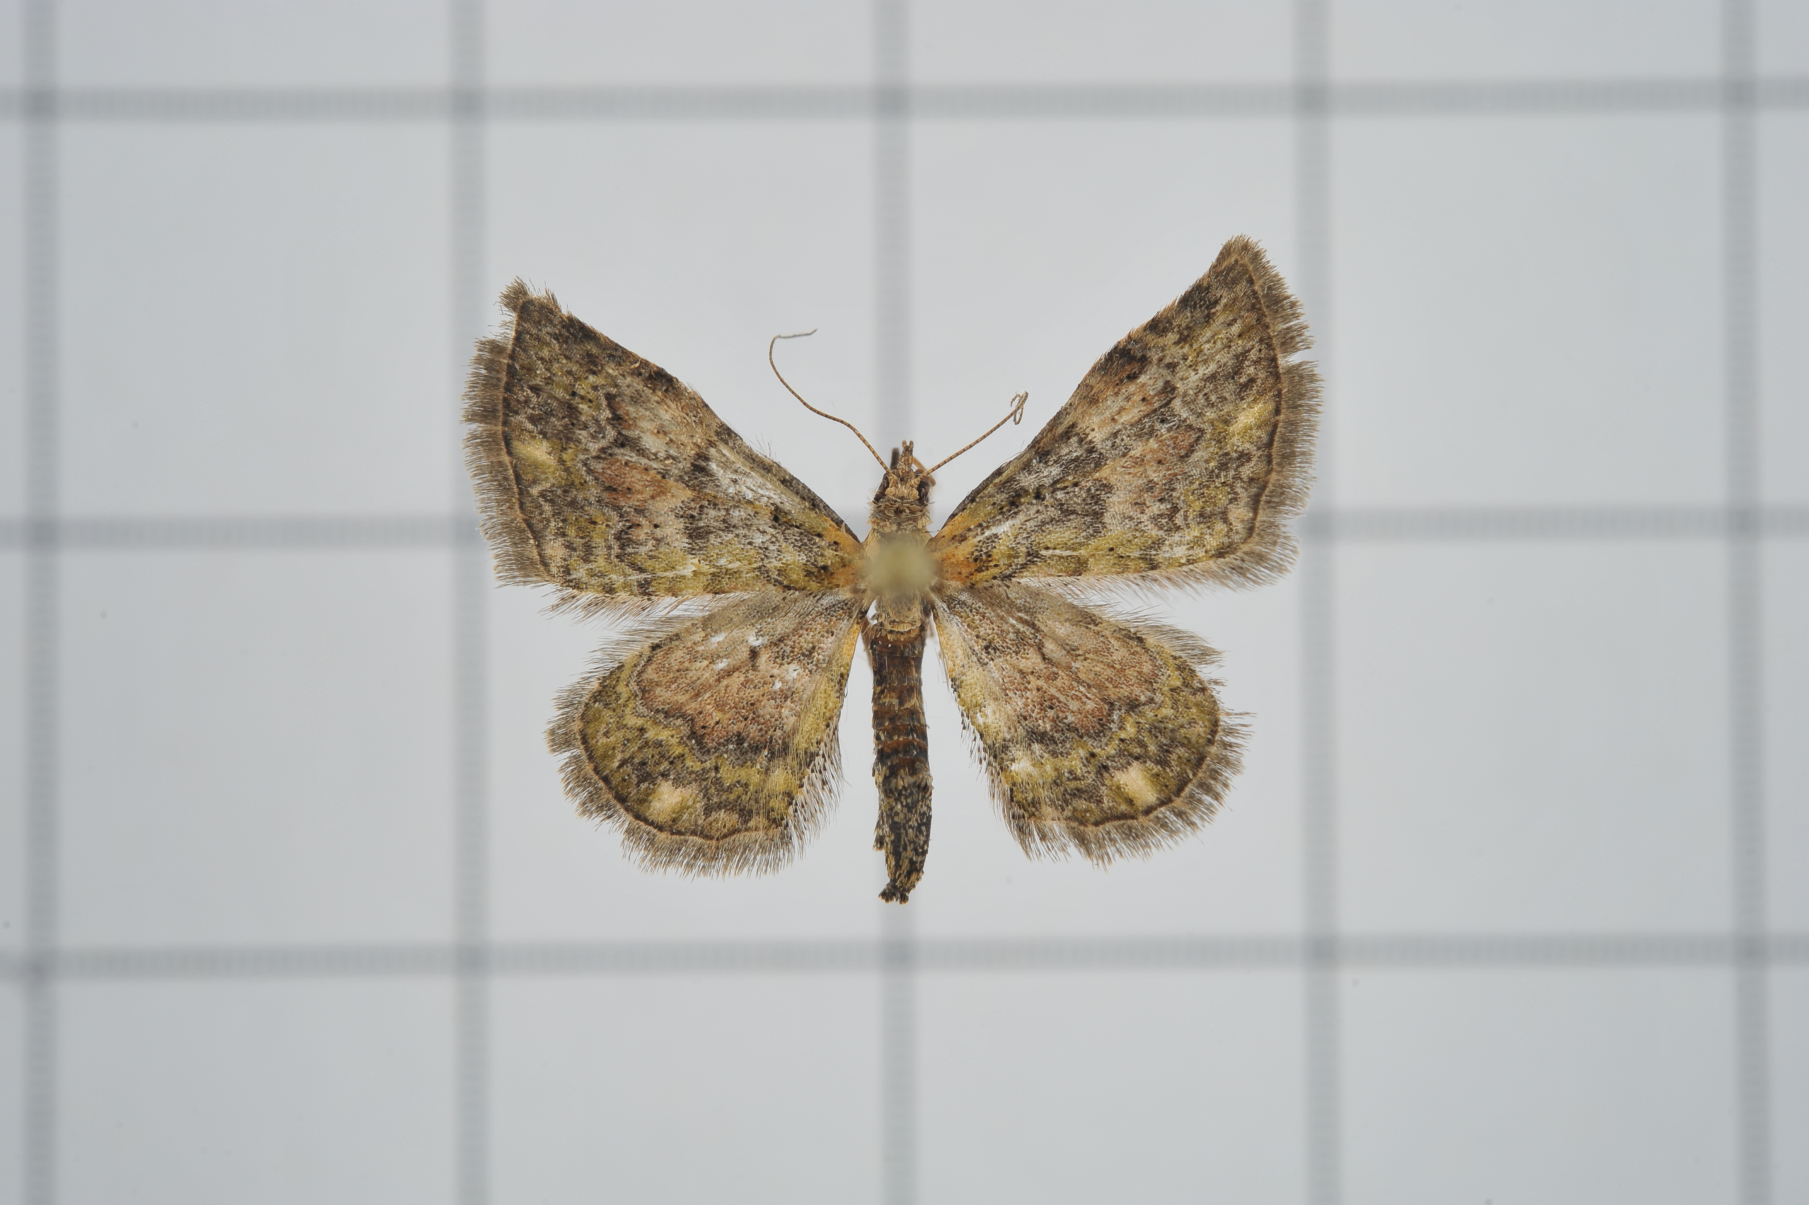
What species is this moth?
Gymnoscelis albicaudata
